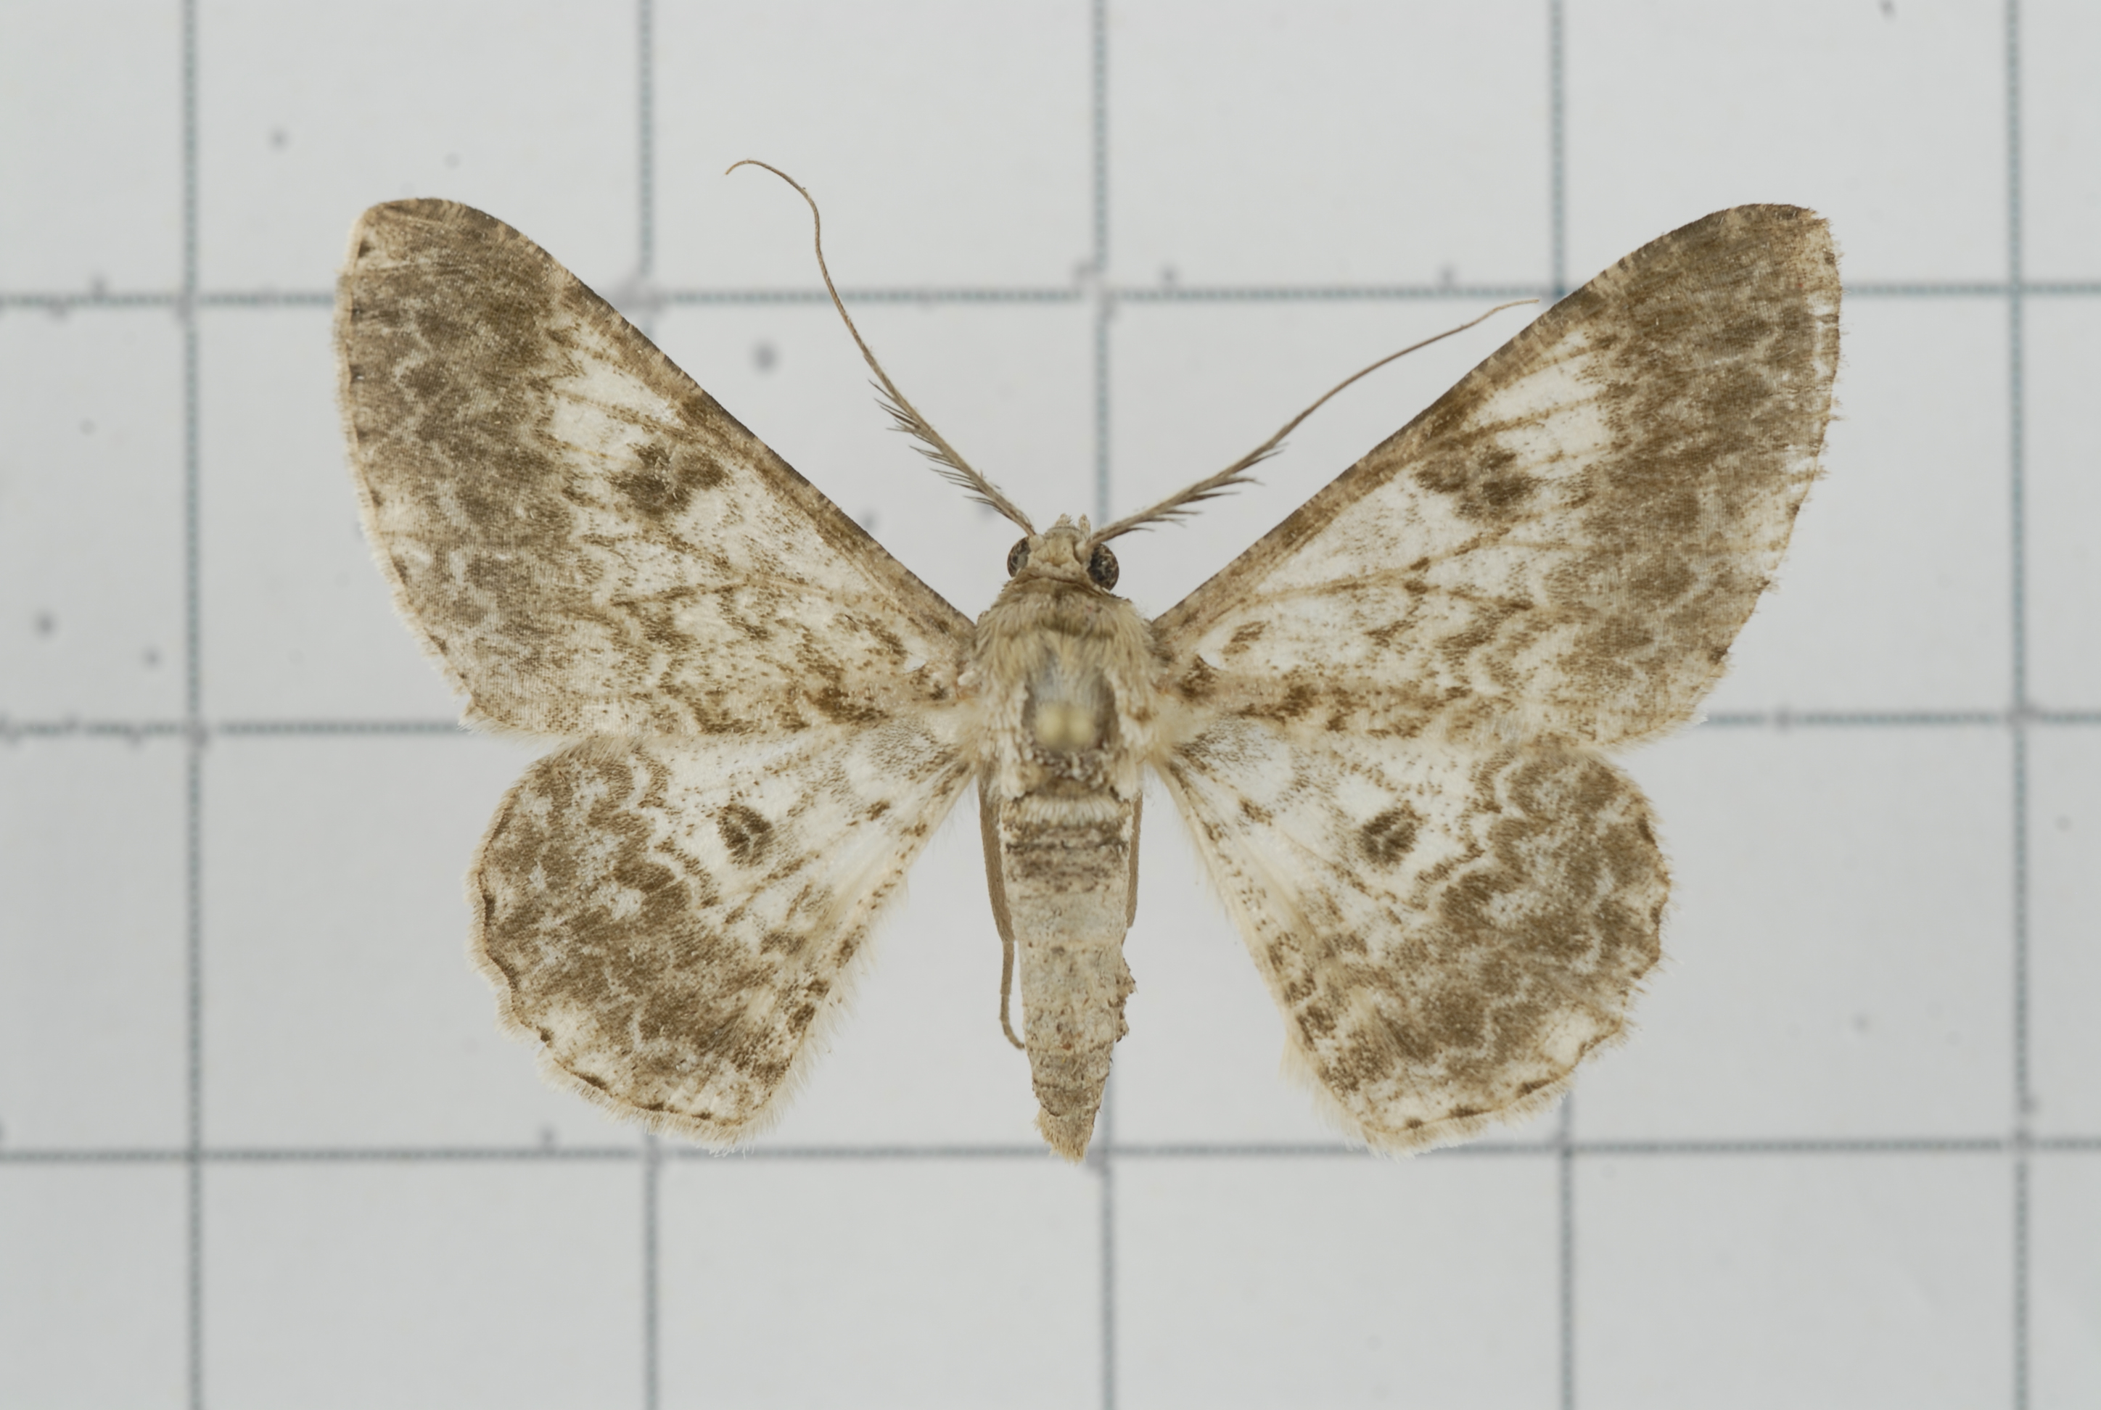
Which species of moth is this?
Cleora contiguata contiguata
